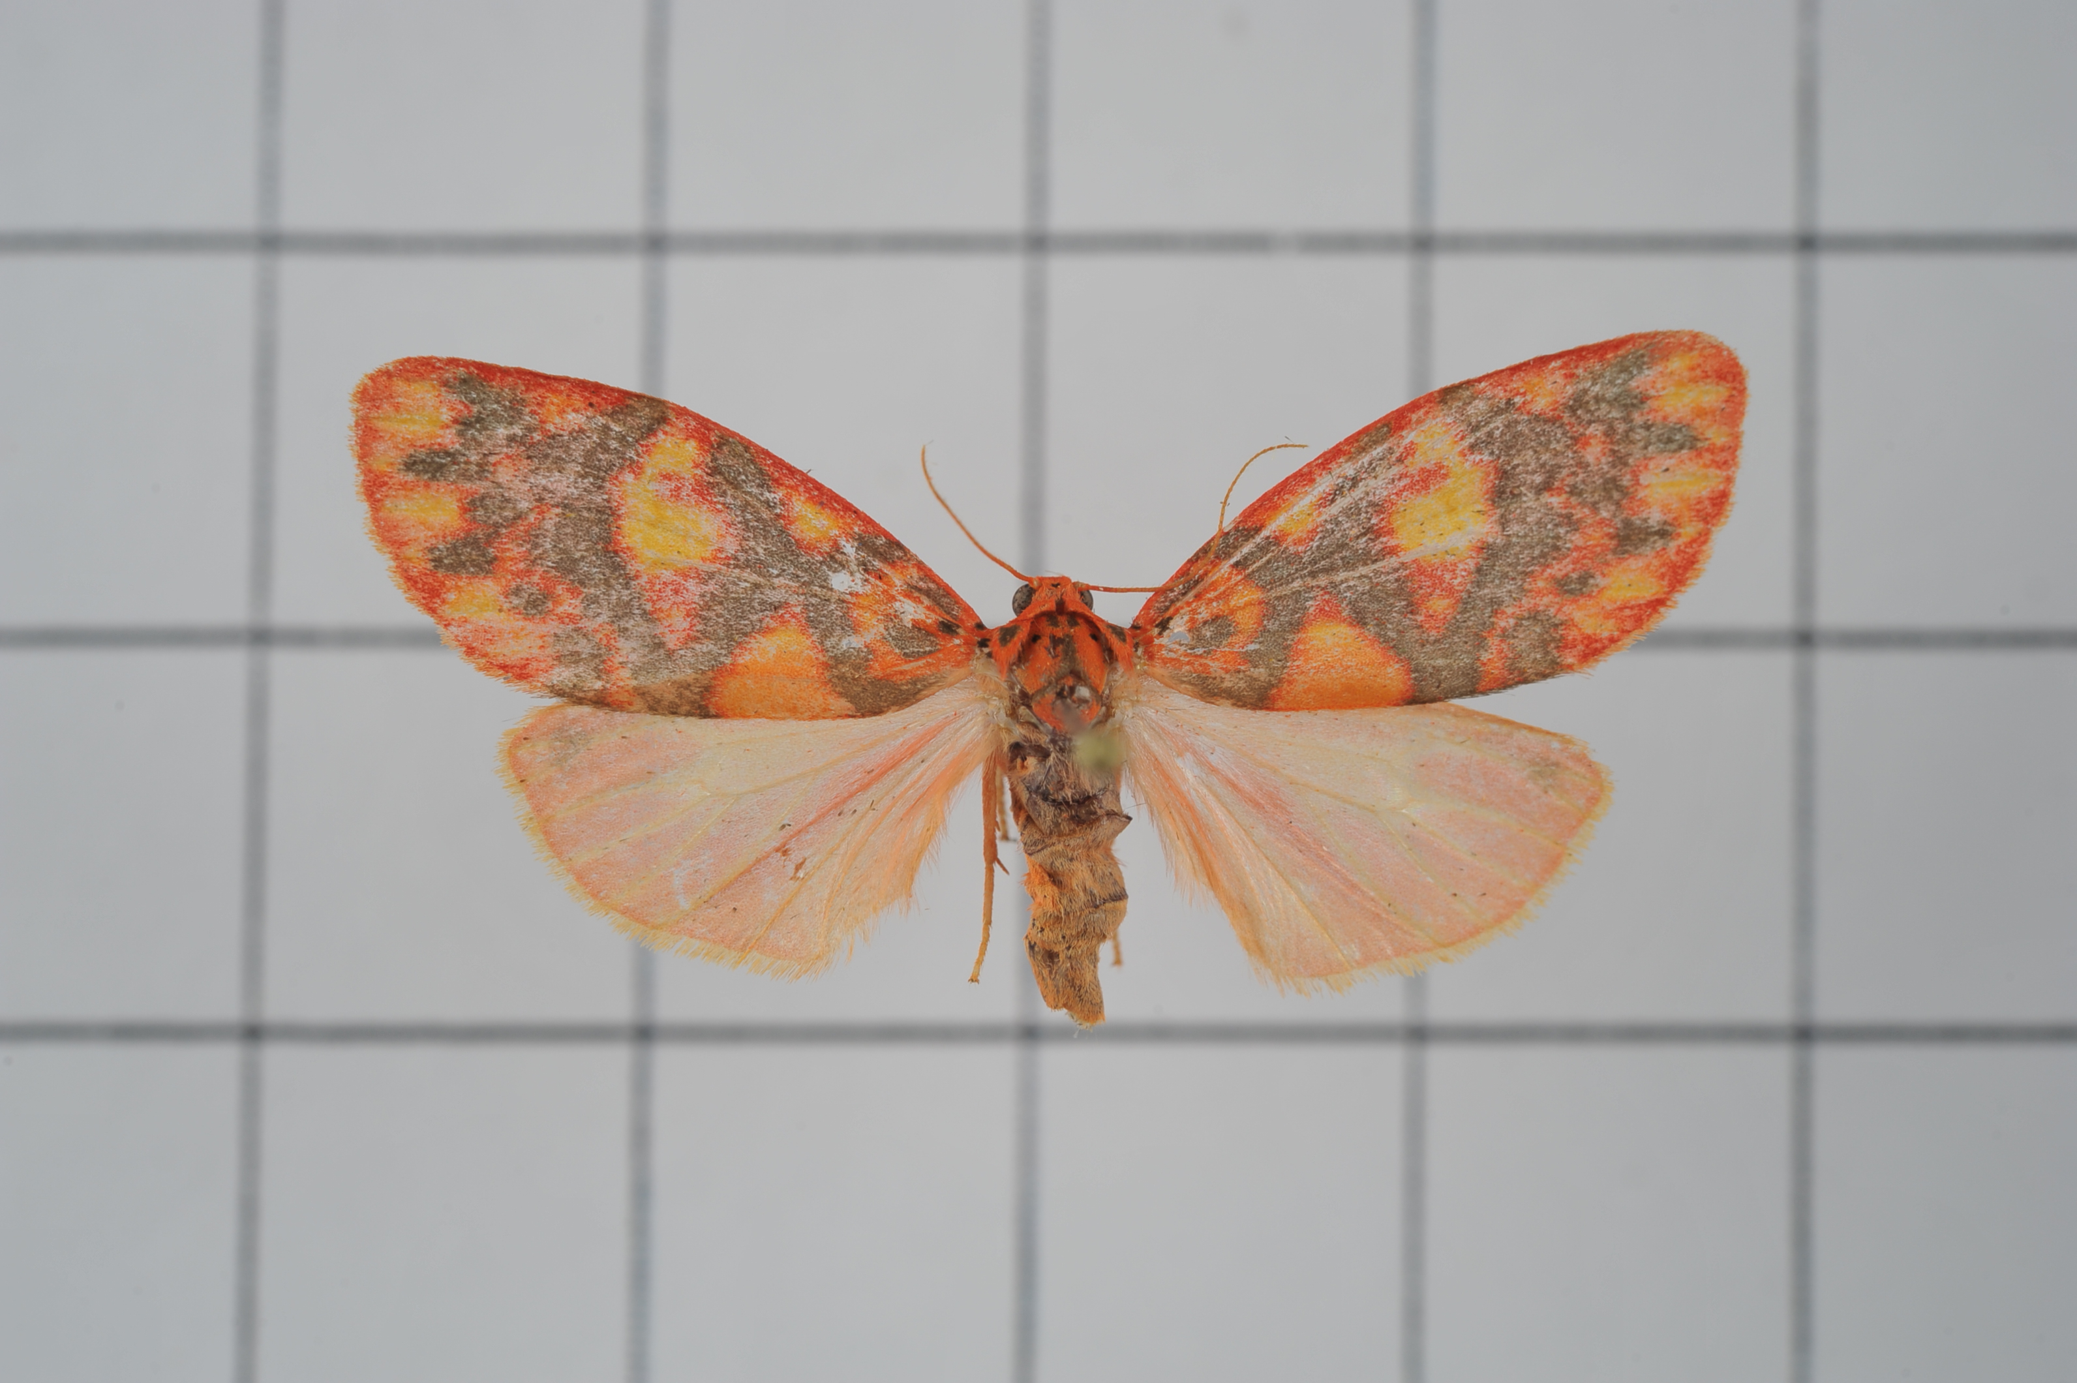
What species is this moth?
Floridasura tricolor
